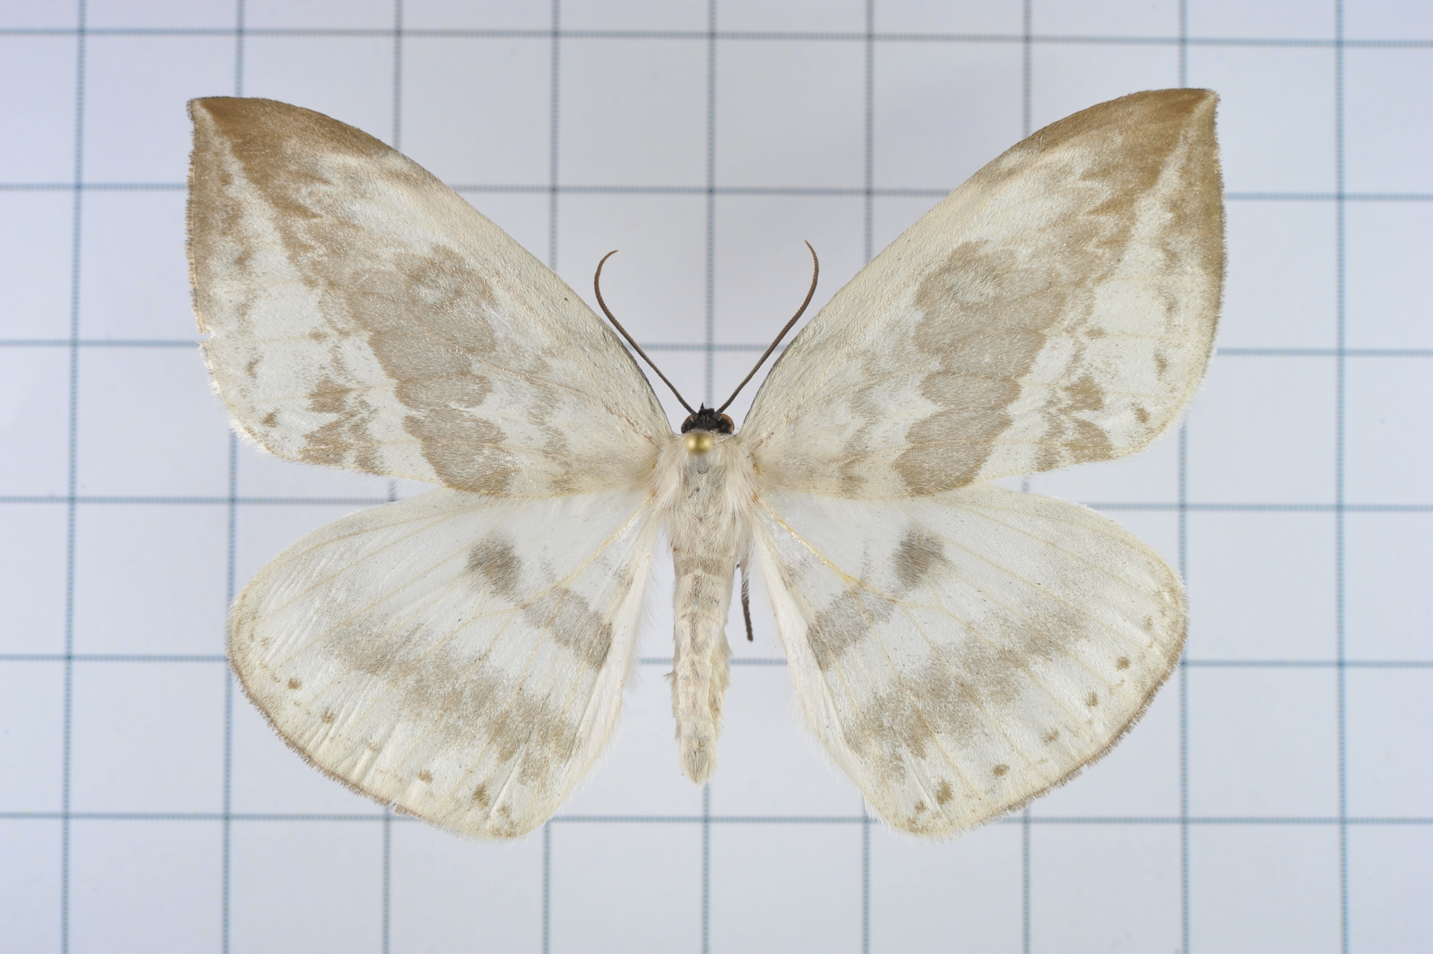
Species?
Cyclidia substigmaria substigmaria
